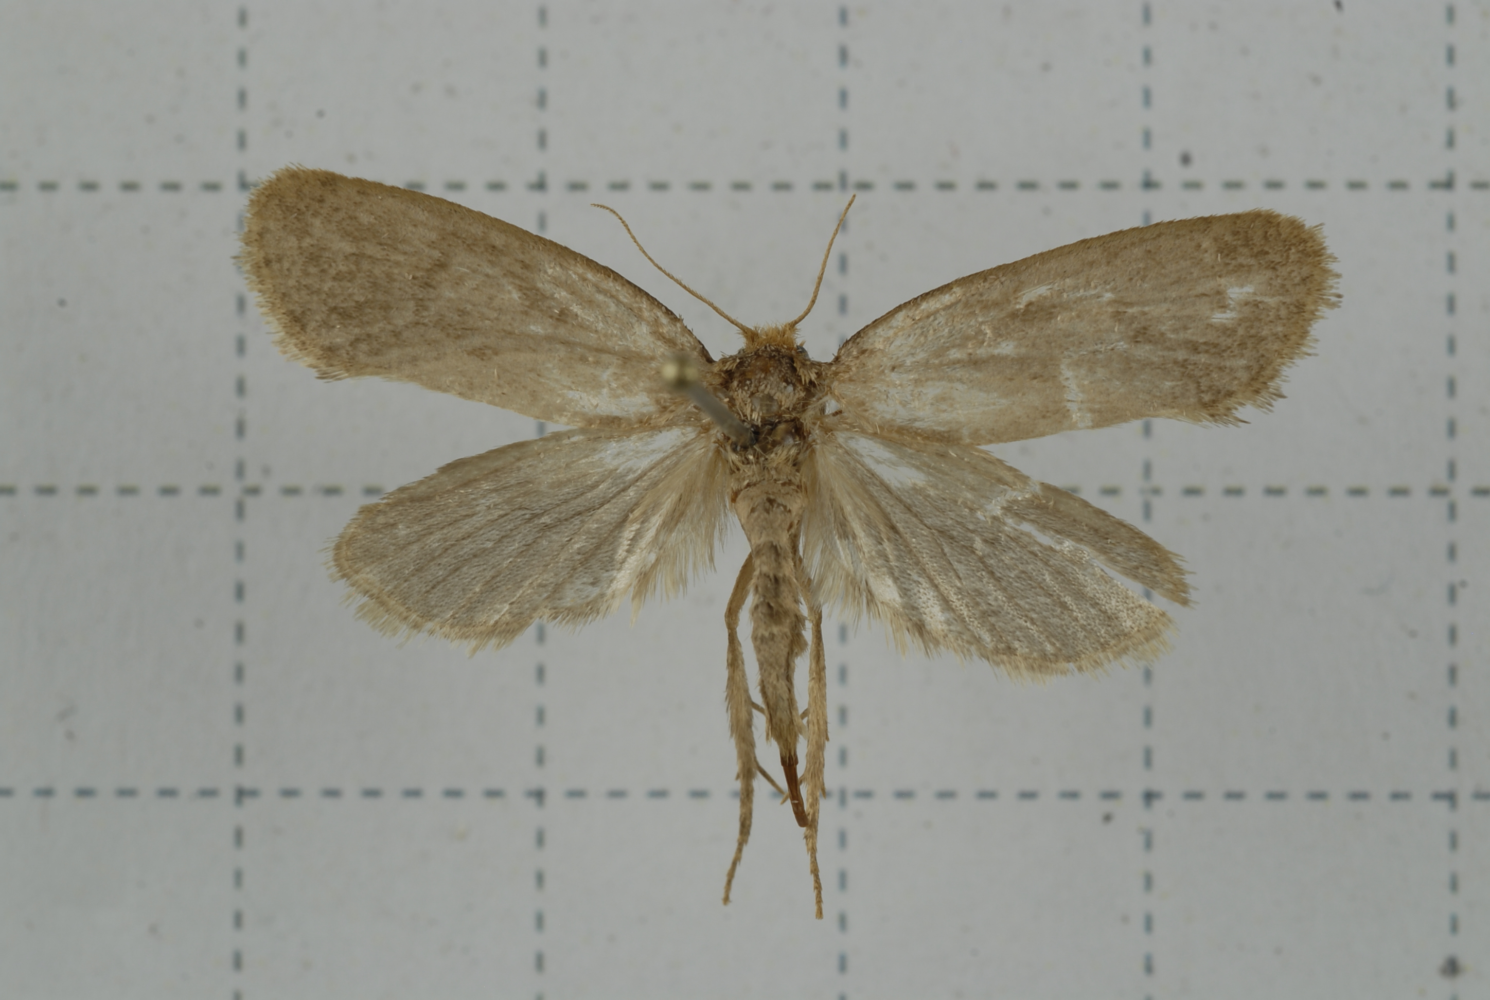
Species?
Compsoctena pinguis
